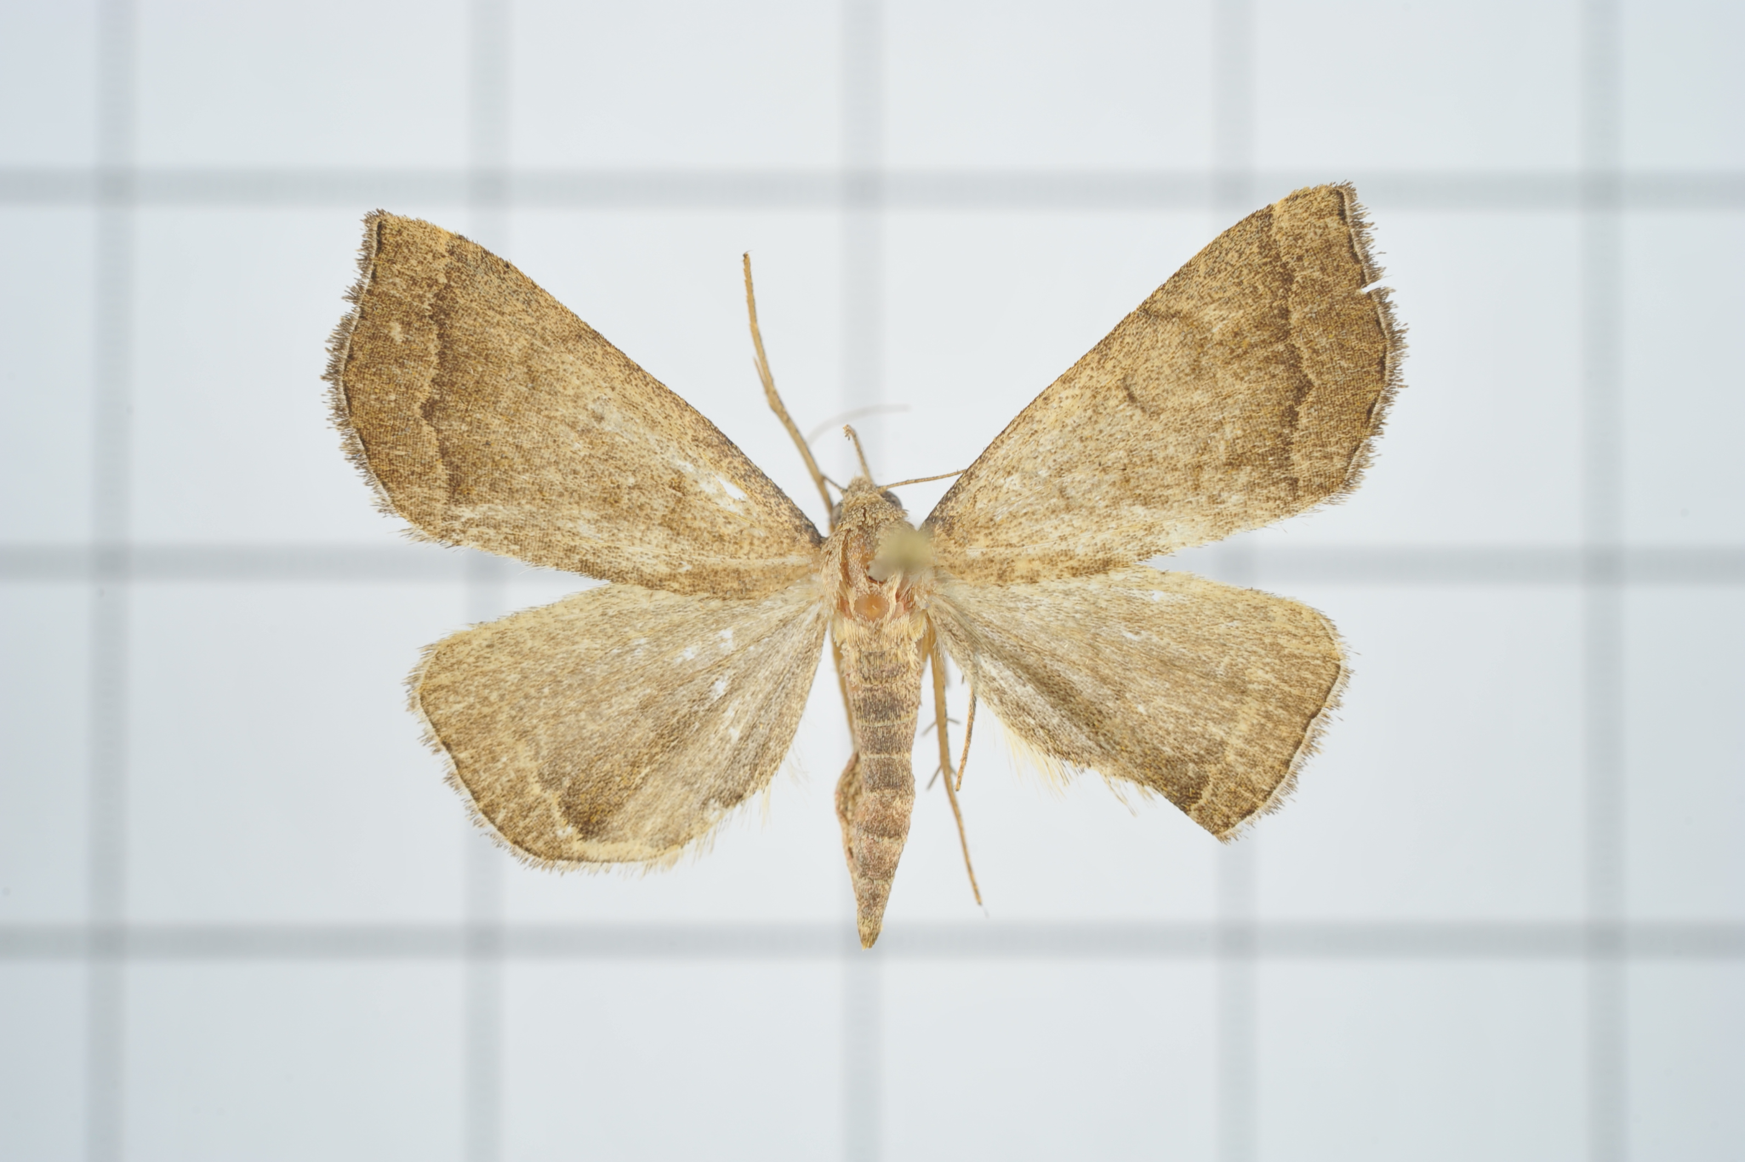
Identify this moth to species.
Herminia undulata
